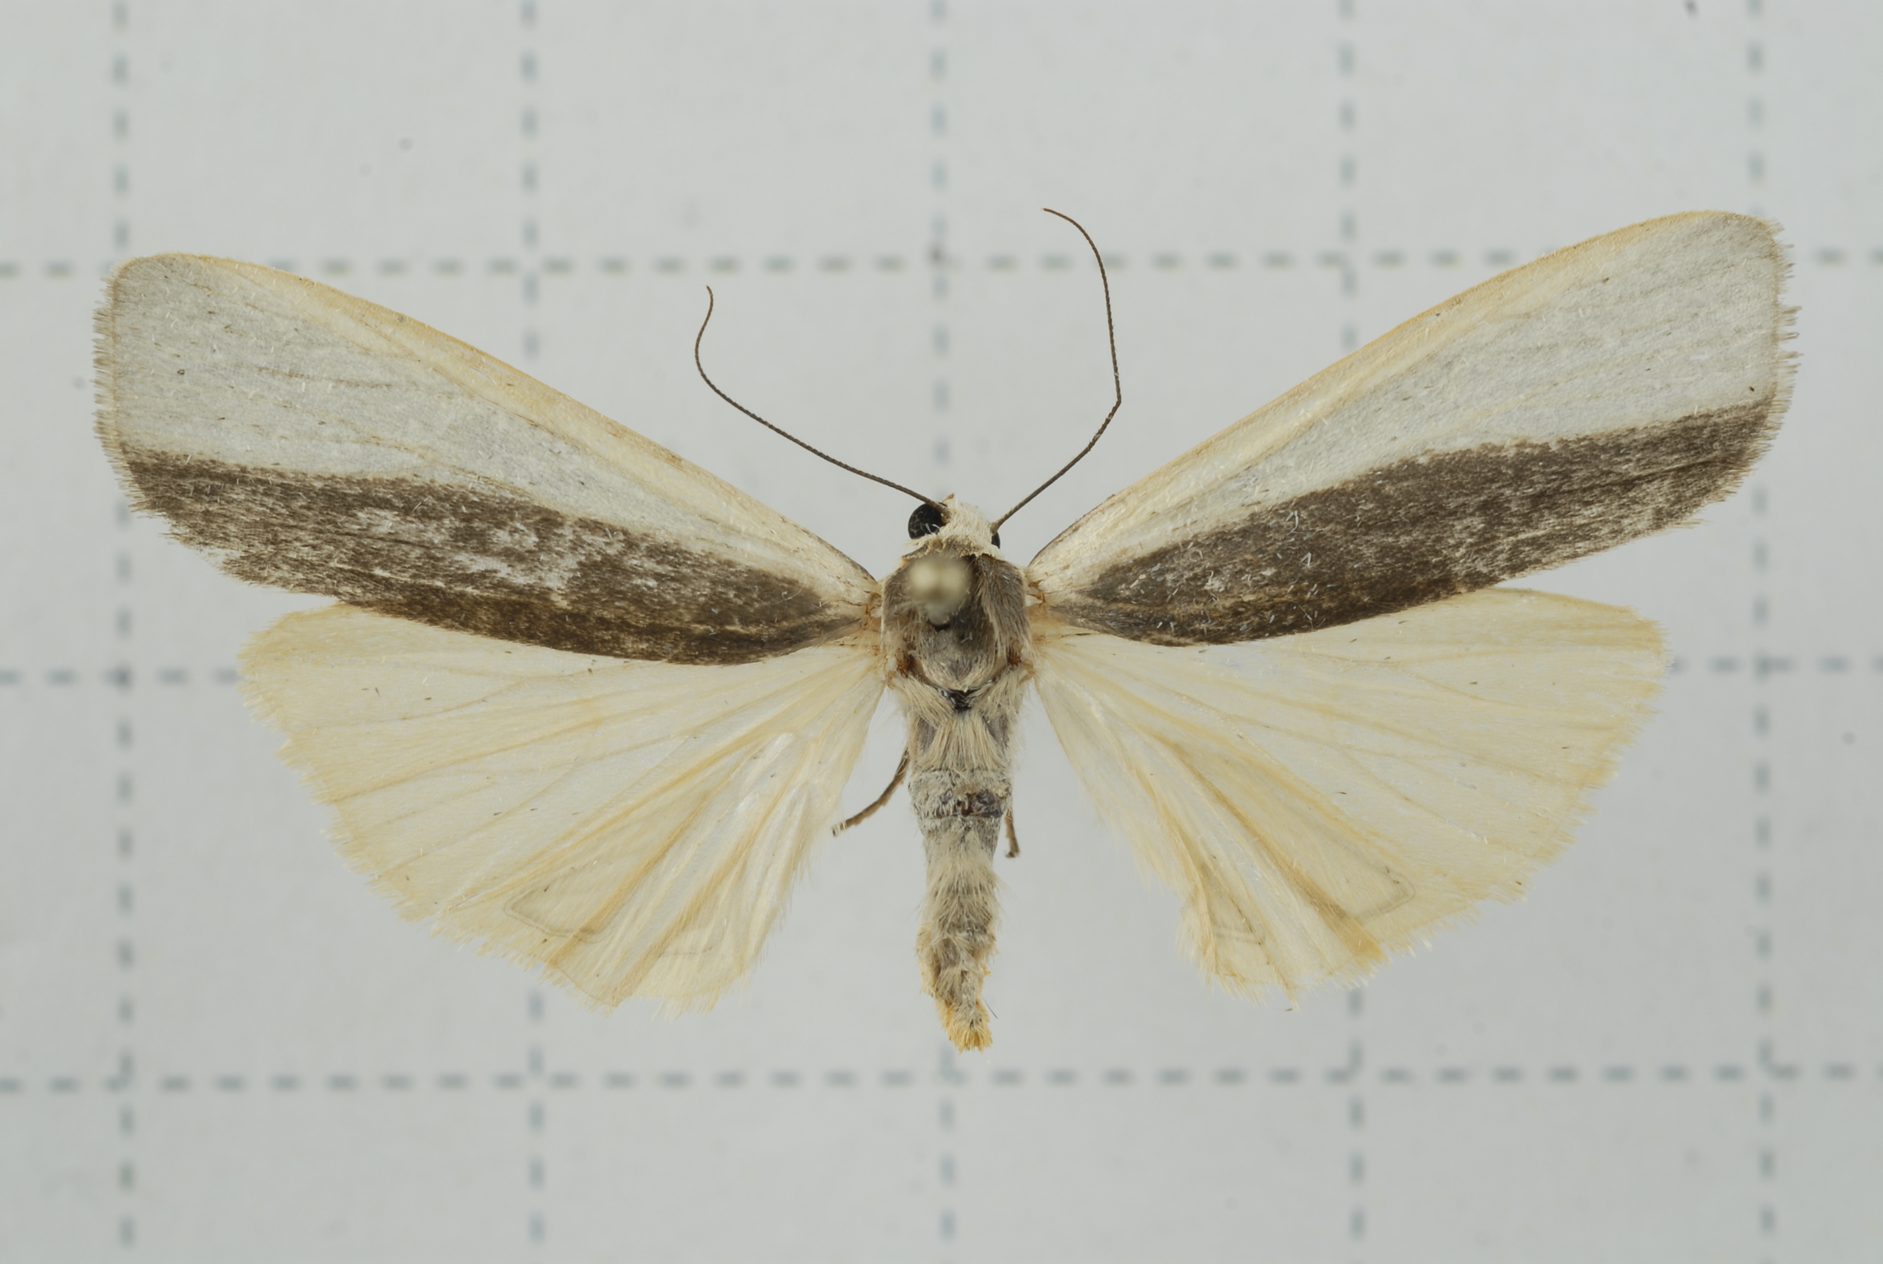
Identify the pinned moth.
Hesudra divisa
